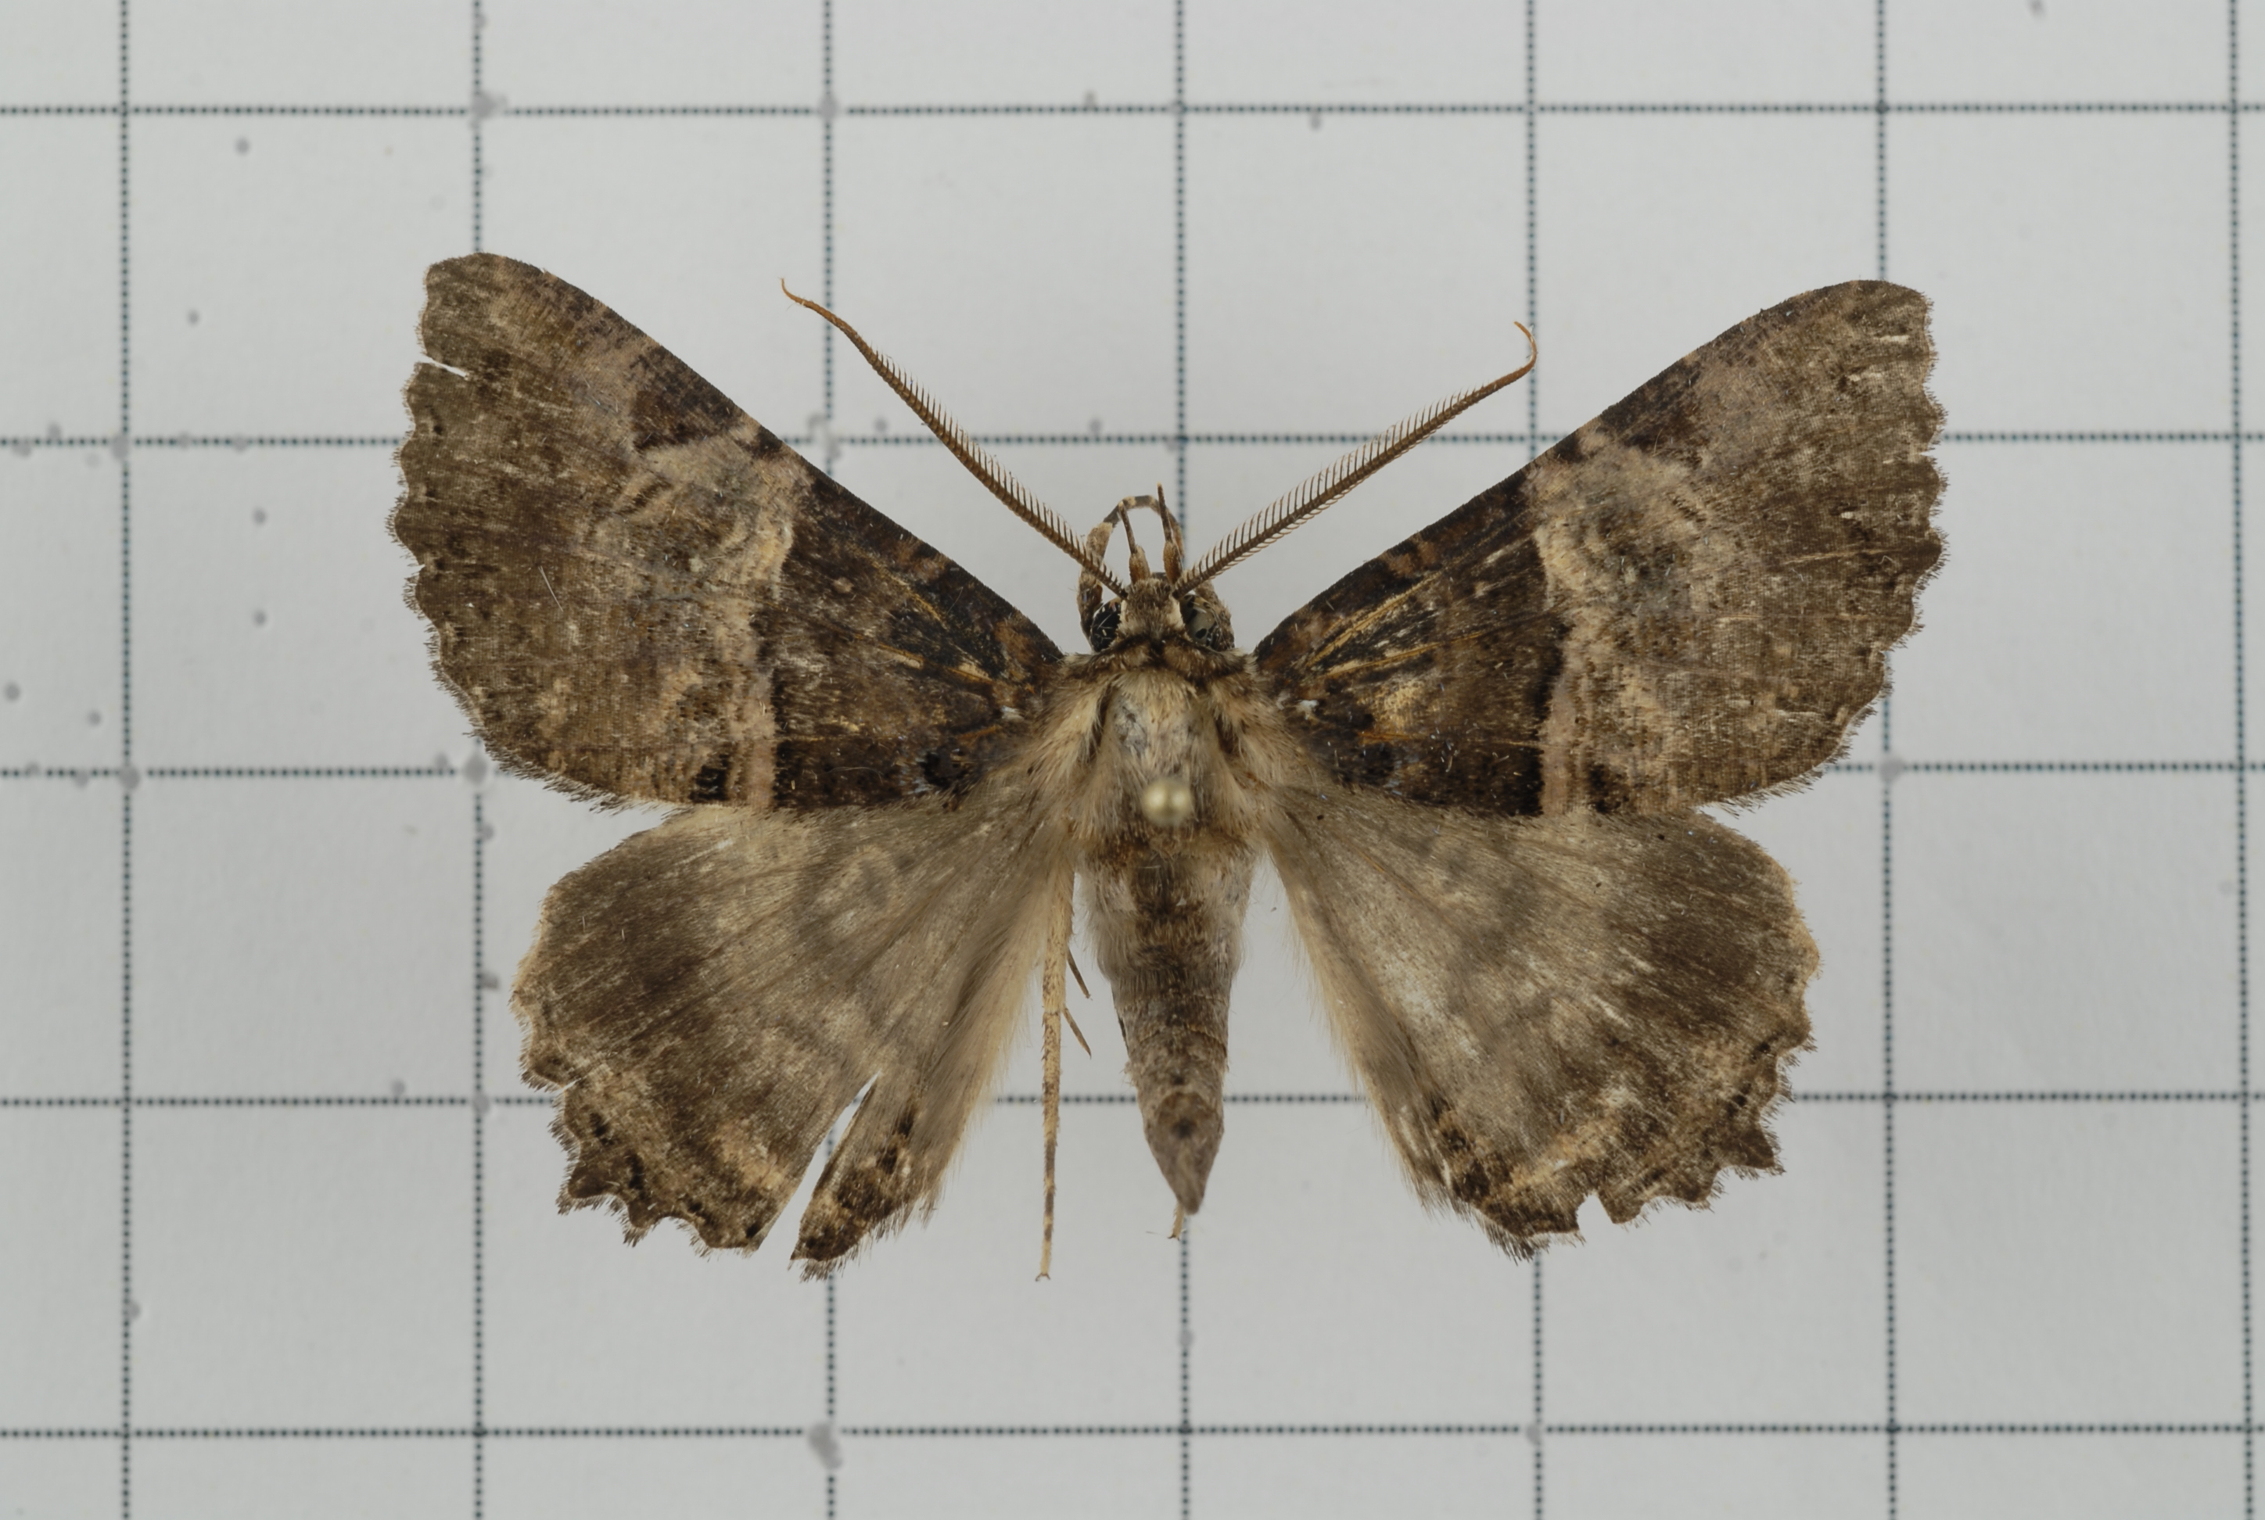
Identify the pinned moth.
Daddala lucilla
